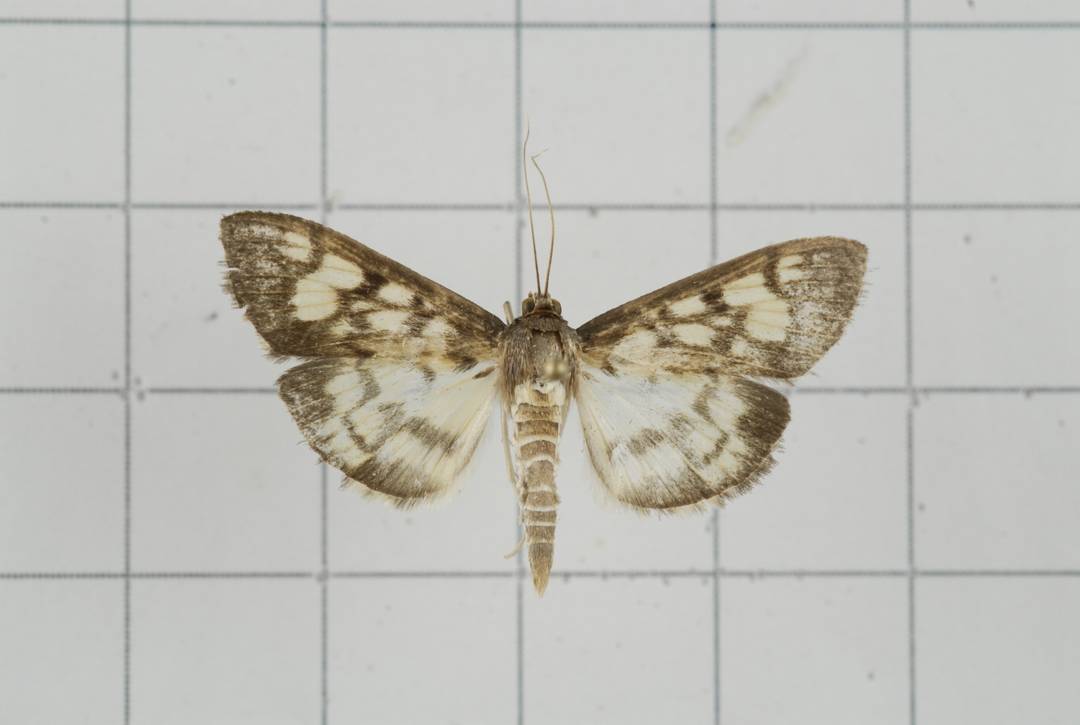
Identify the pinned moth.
Syllepte taiwanalis
